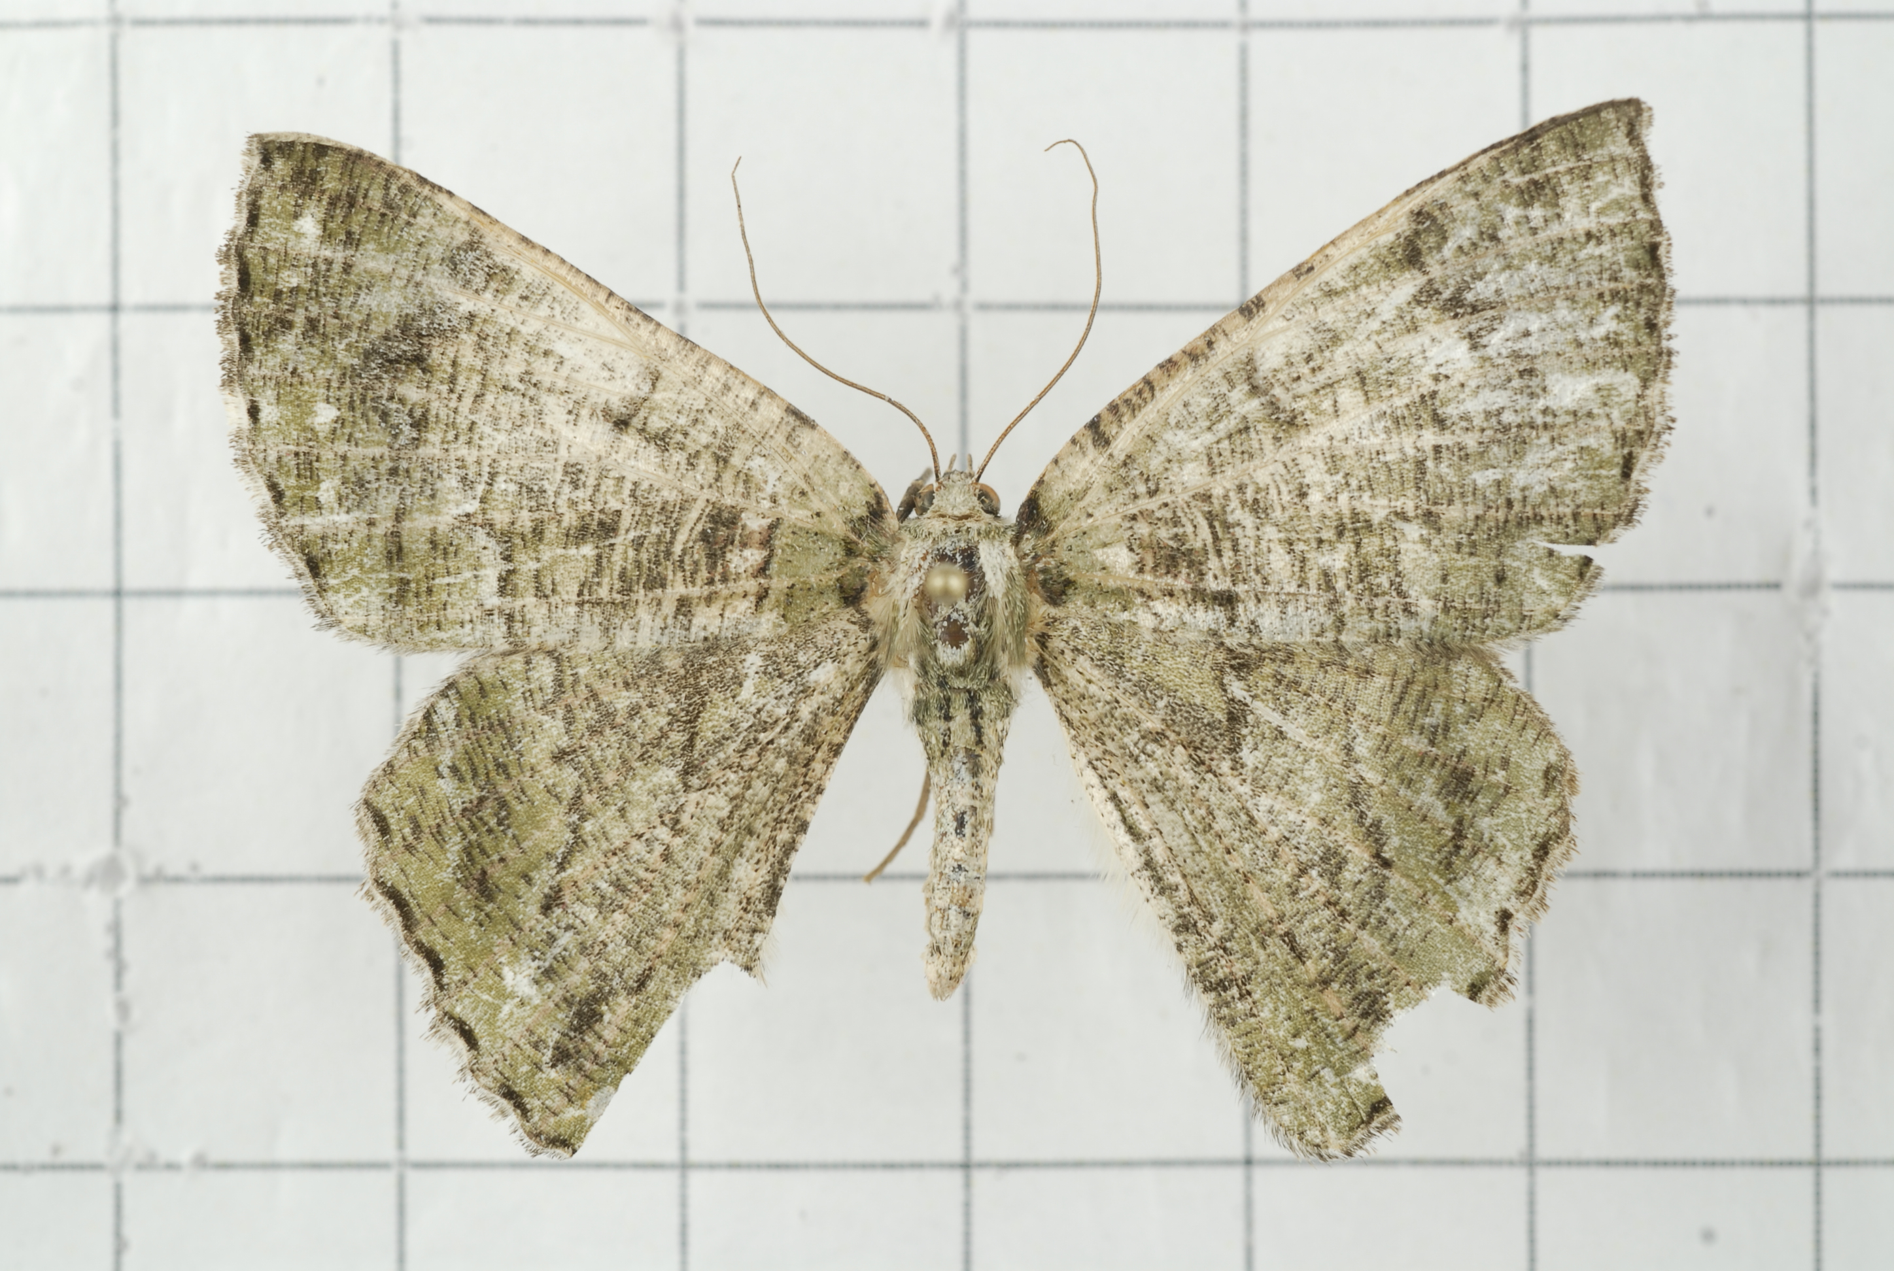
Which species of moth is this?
Lophophelma taiwana
